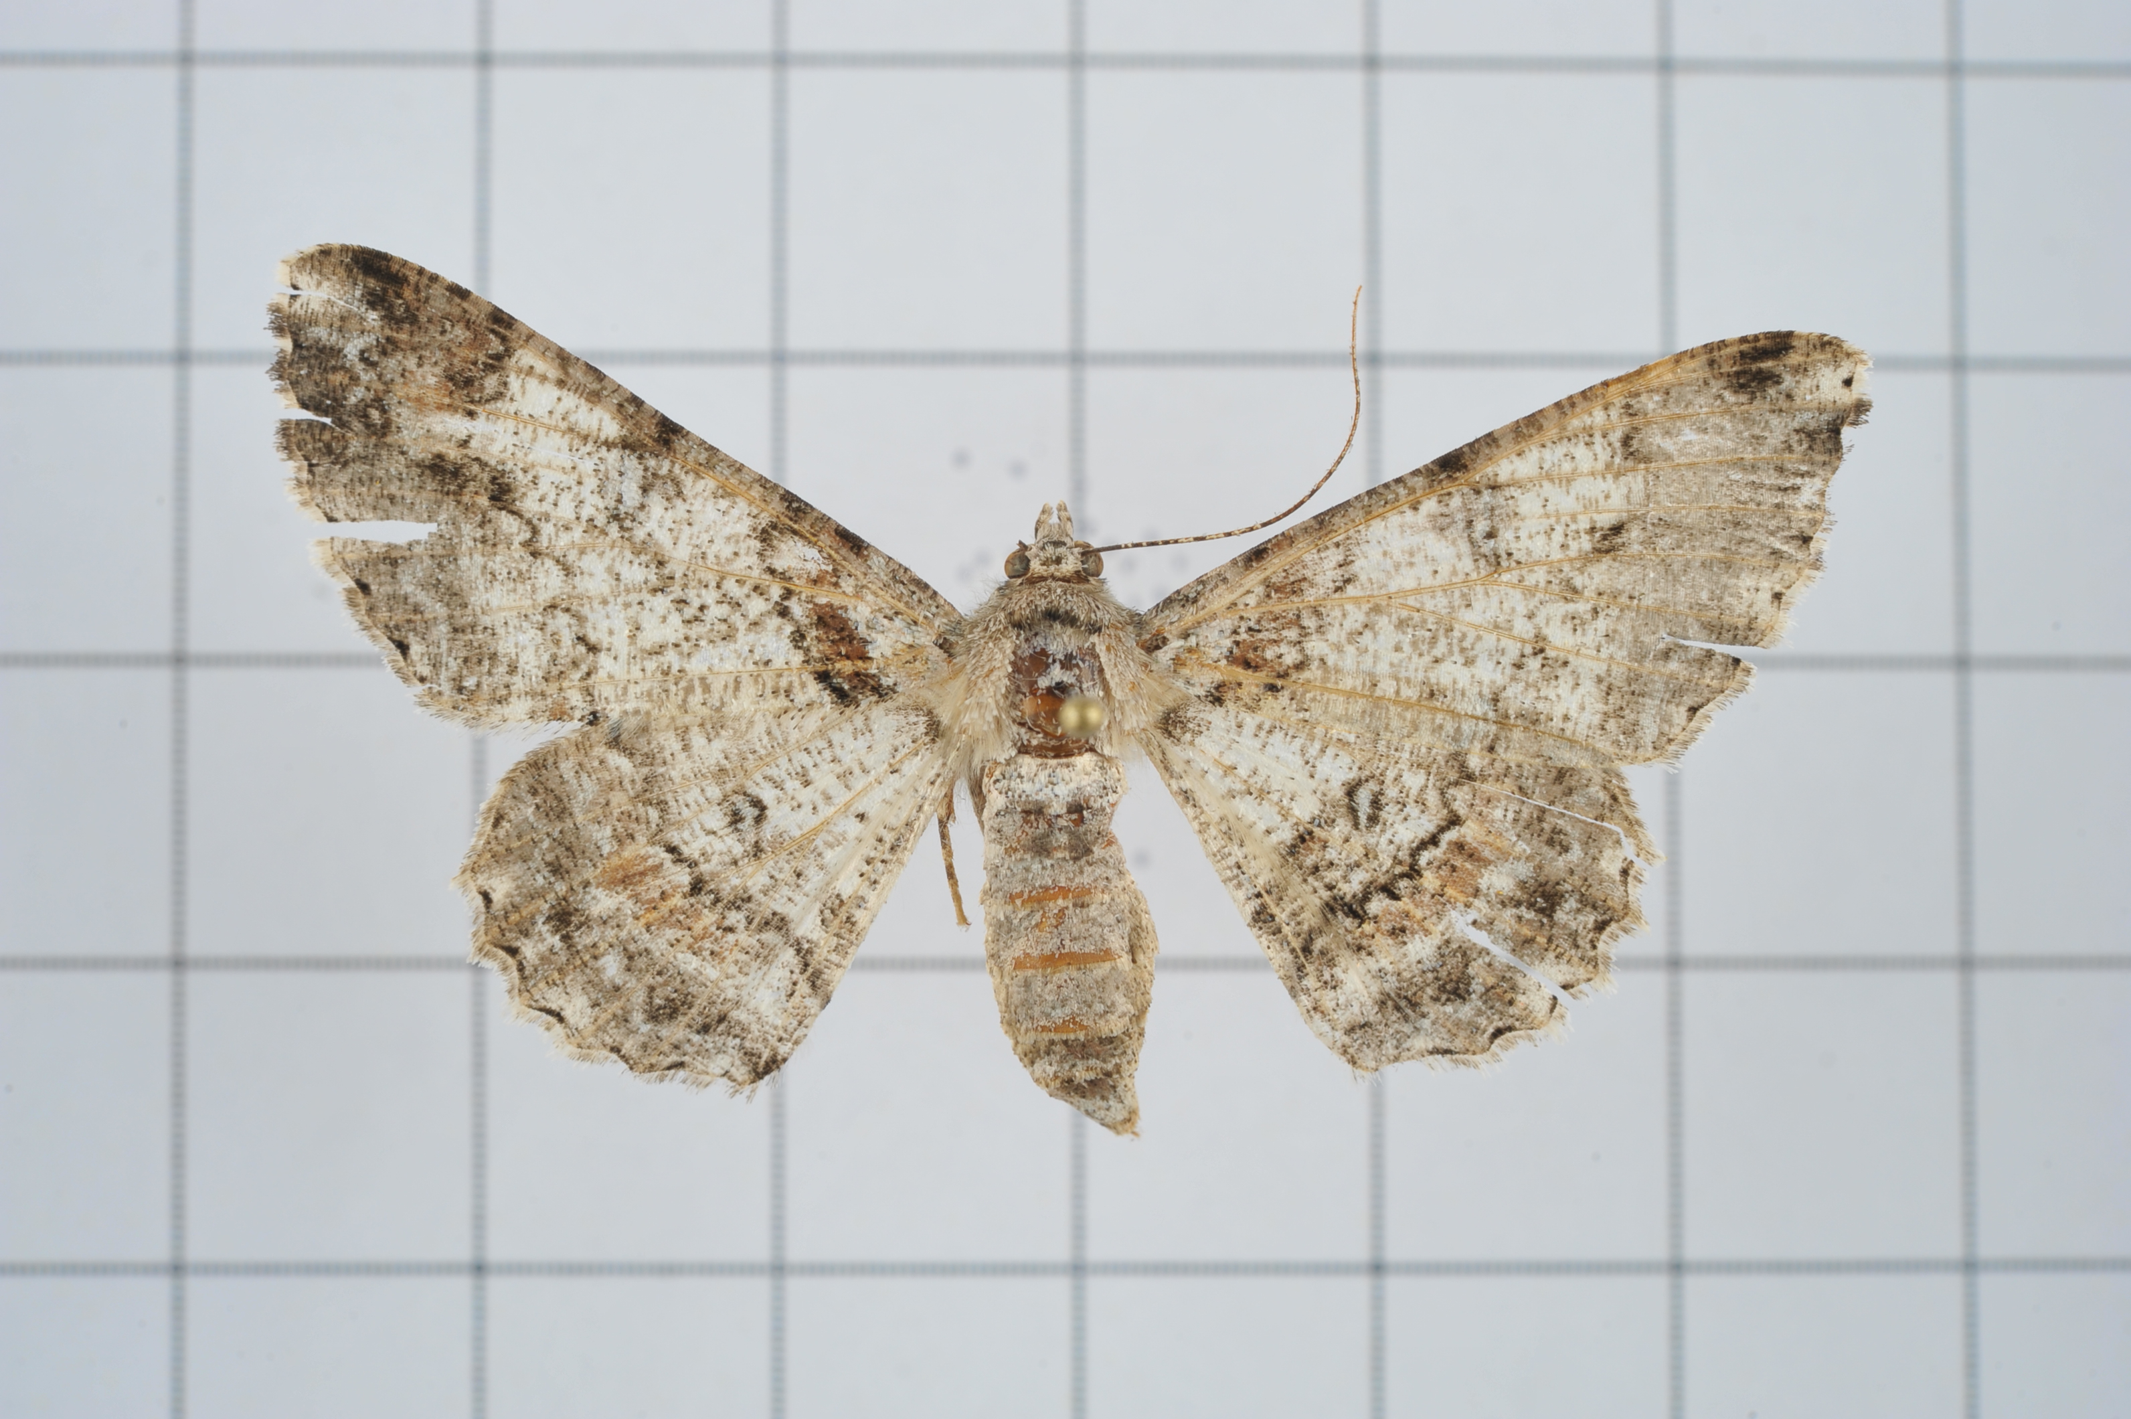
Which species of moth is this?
Cleora fraterna
